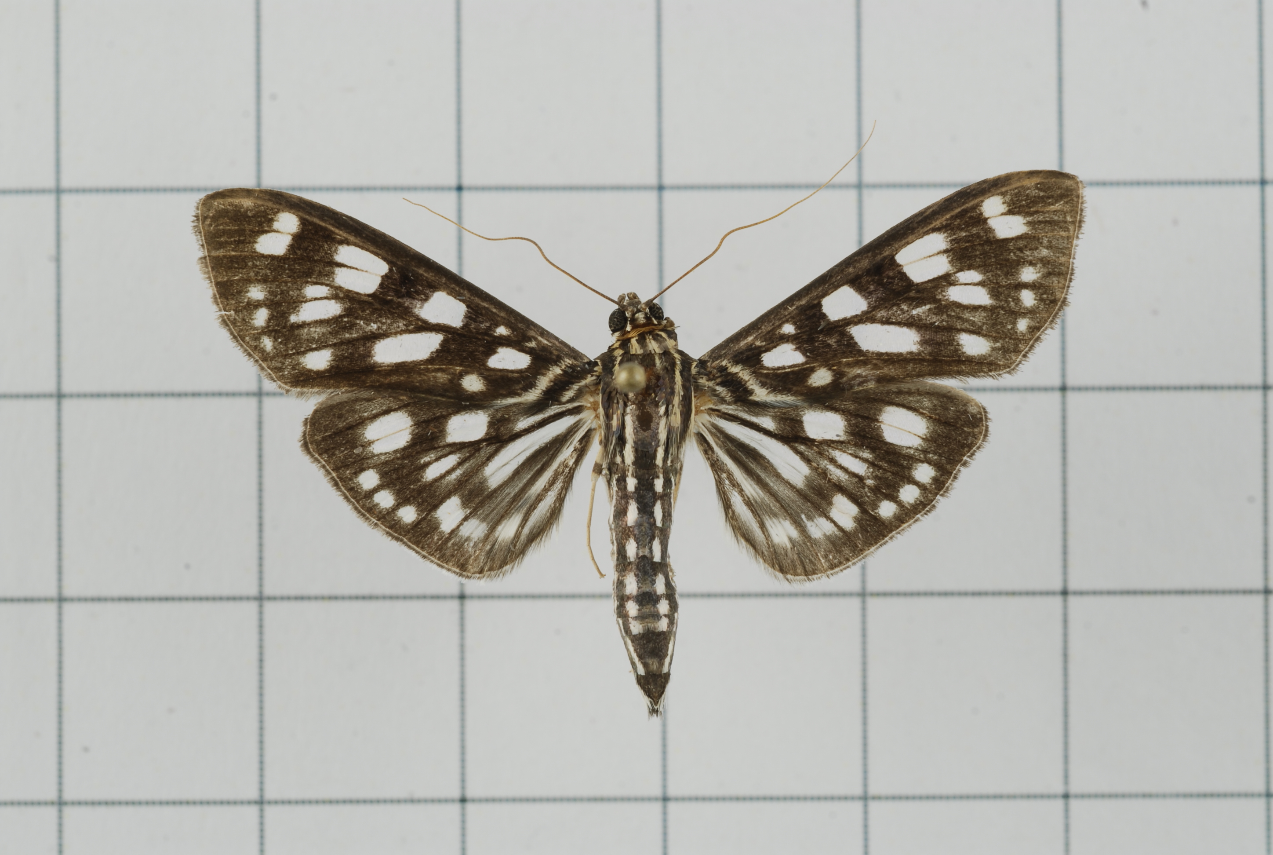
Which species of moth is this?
Pygospila tyres
